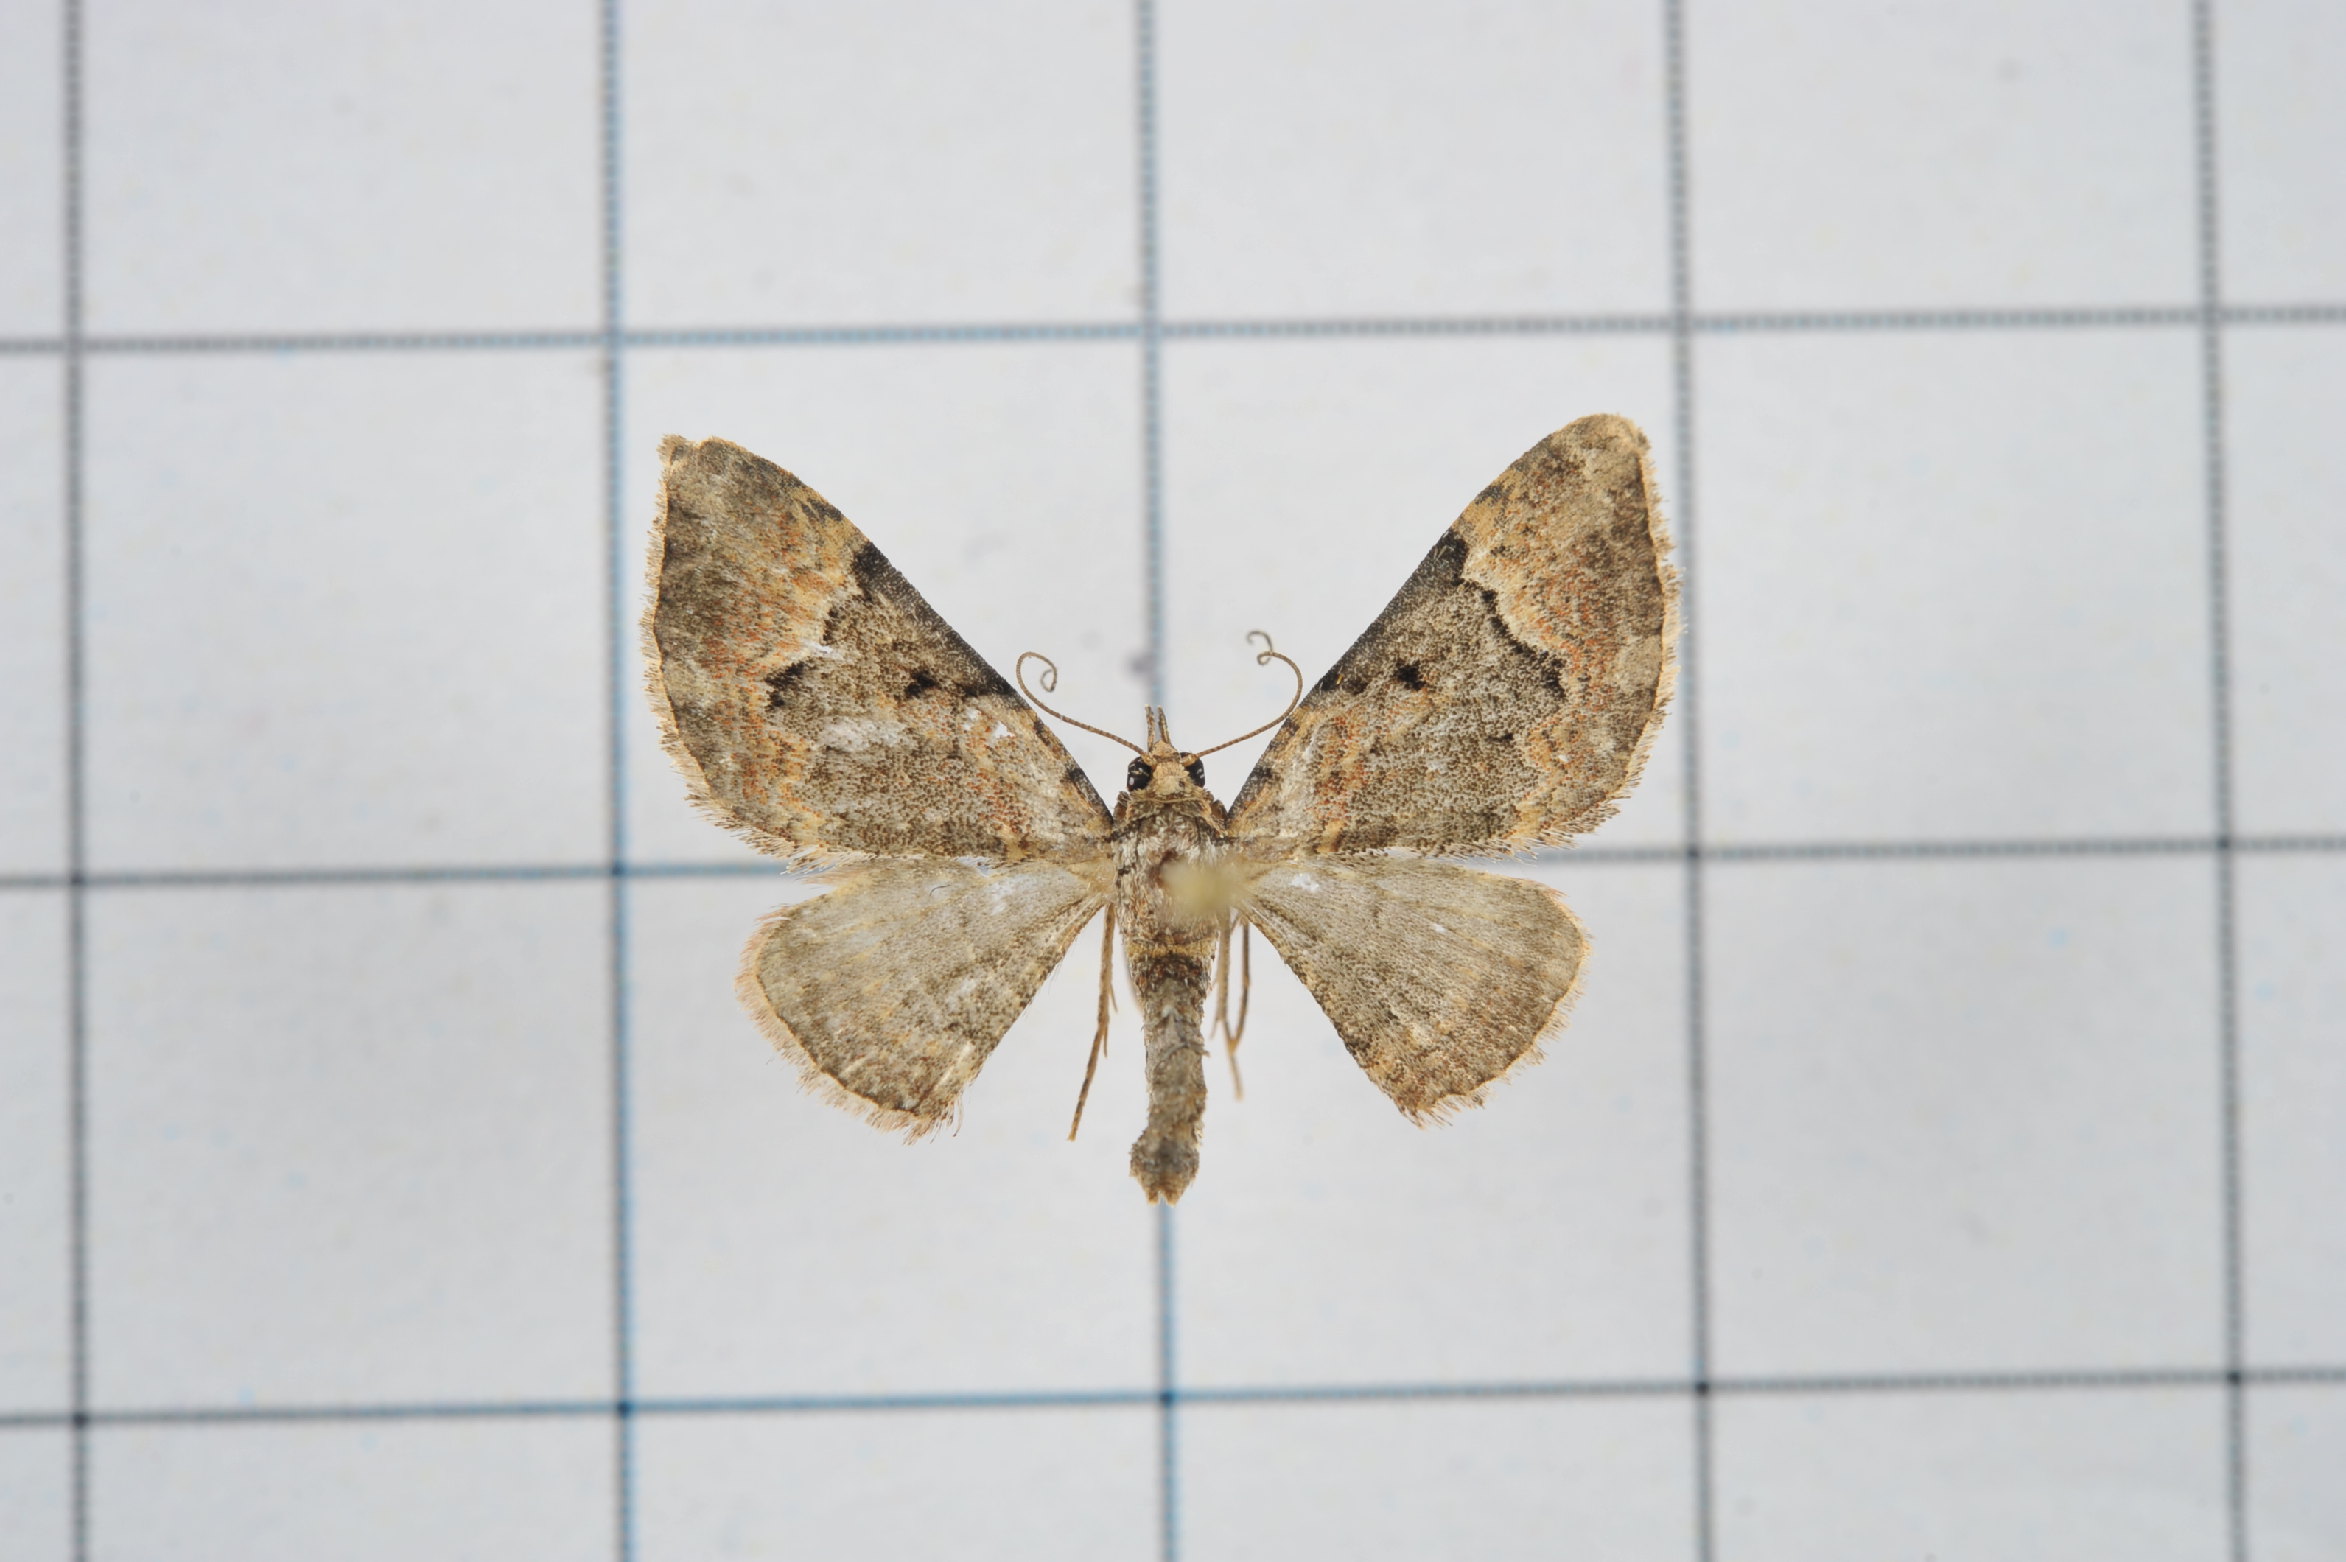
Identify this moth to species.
Mnesiloba dentifascia
